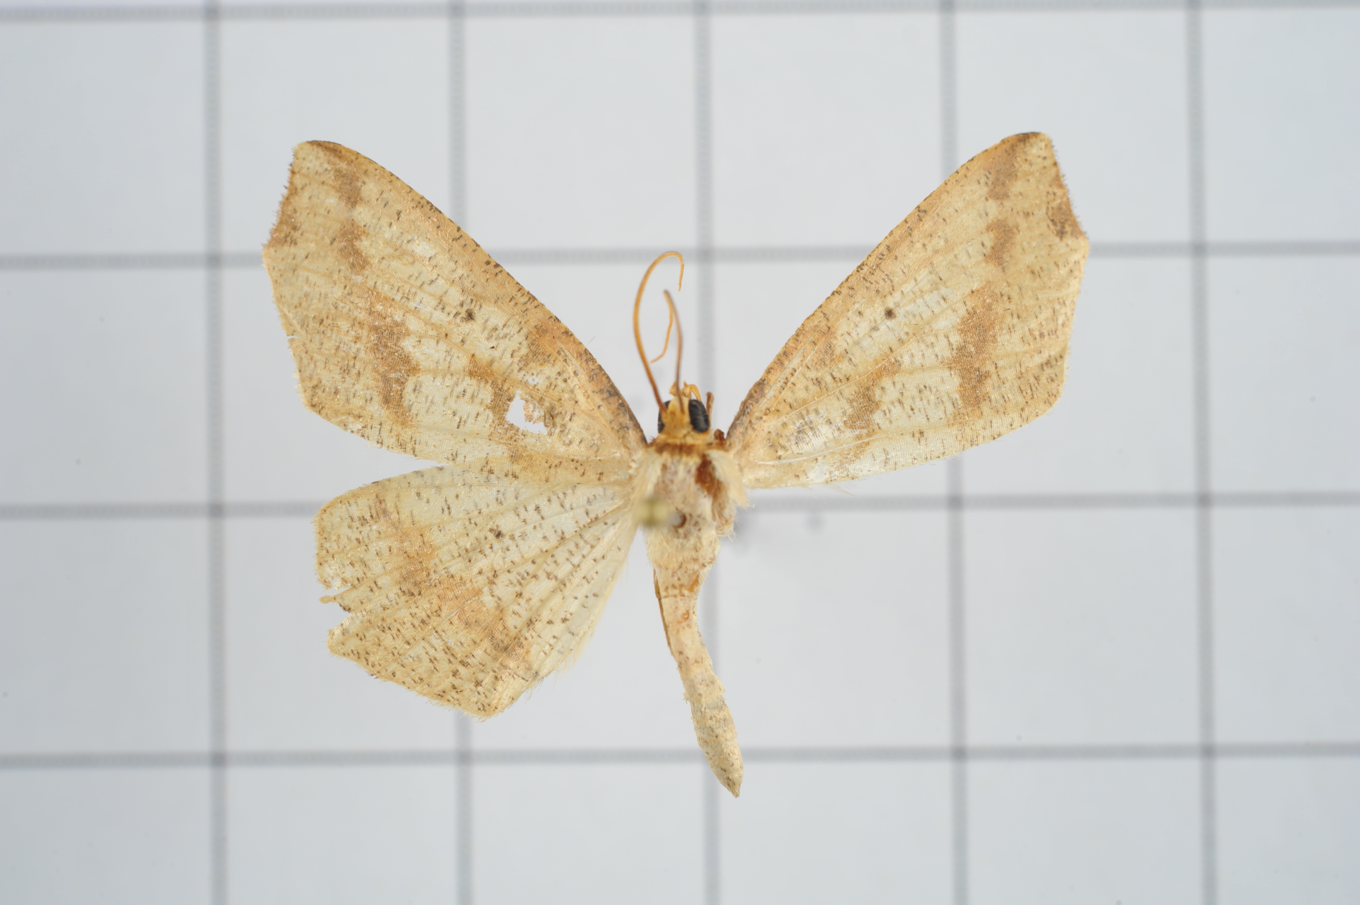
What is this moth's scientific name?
Pareclipsis serrulata
